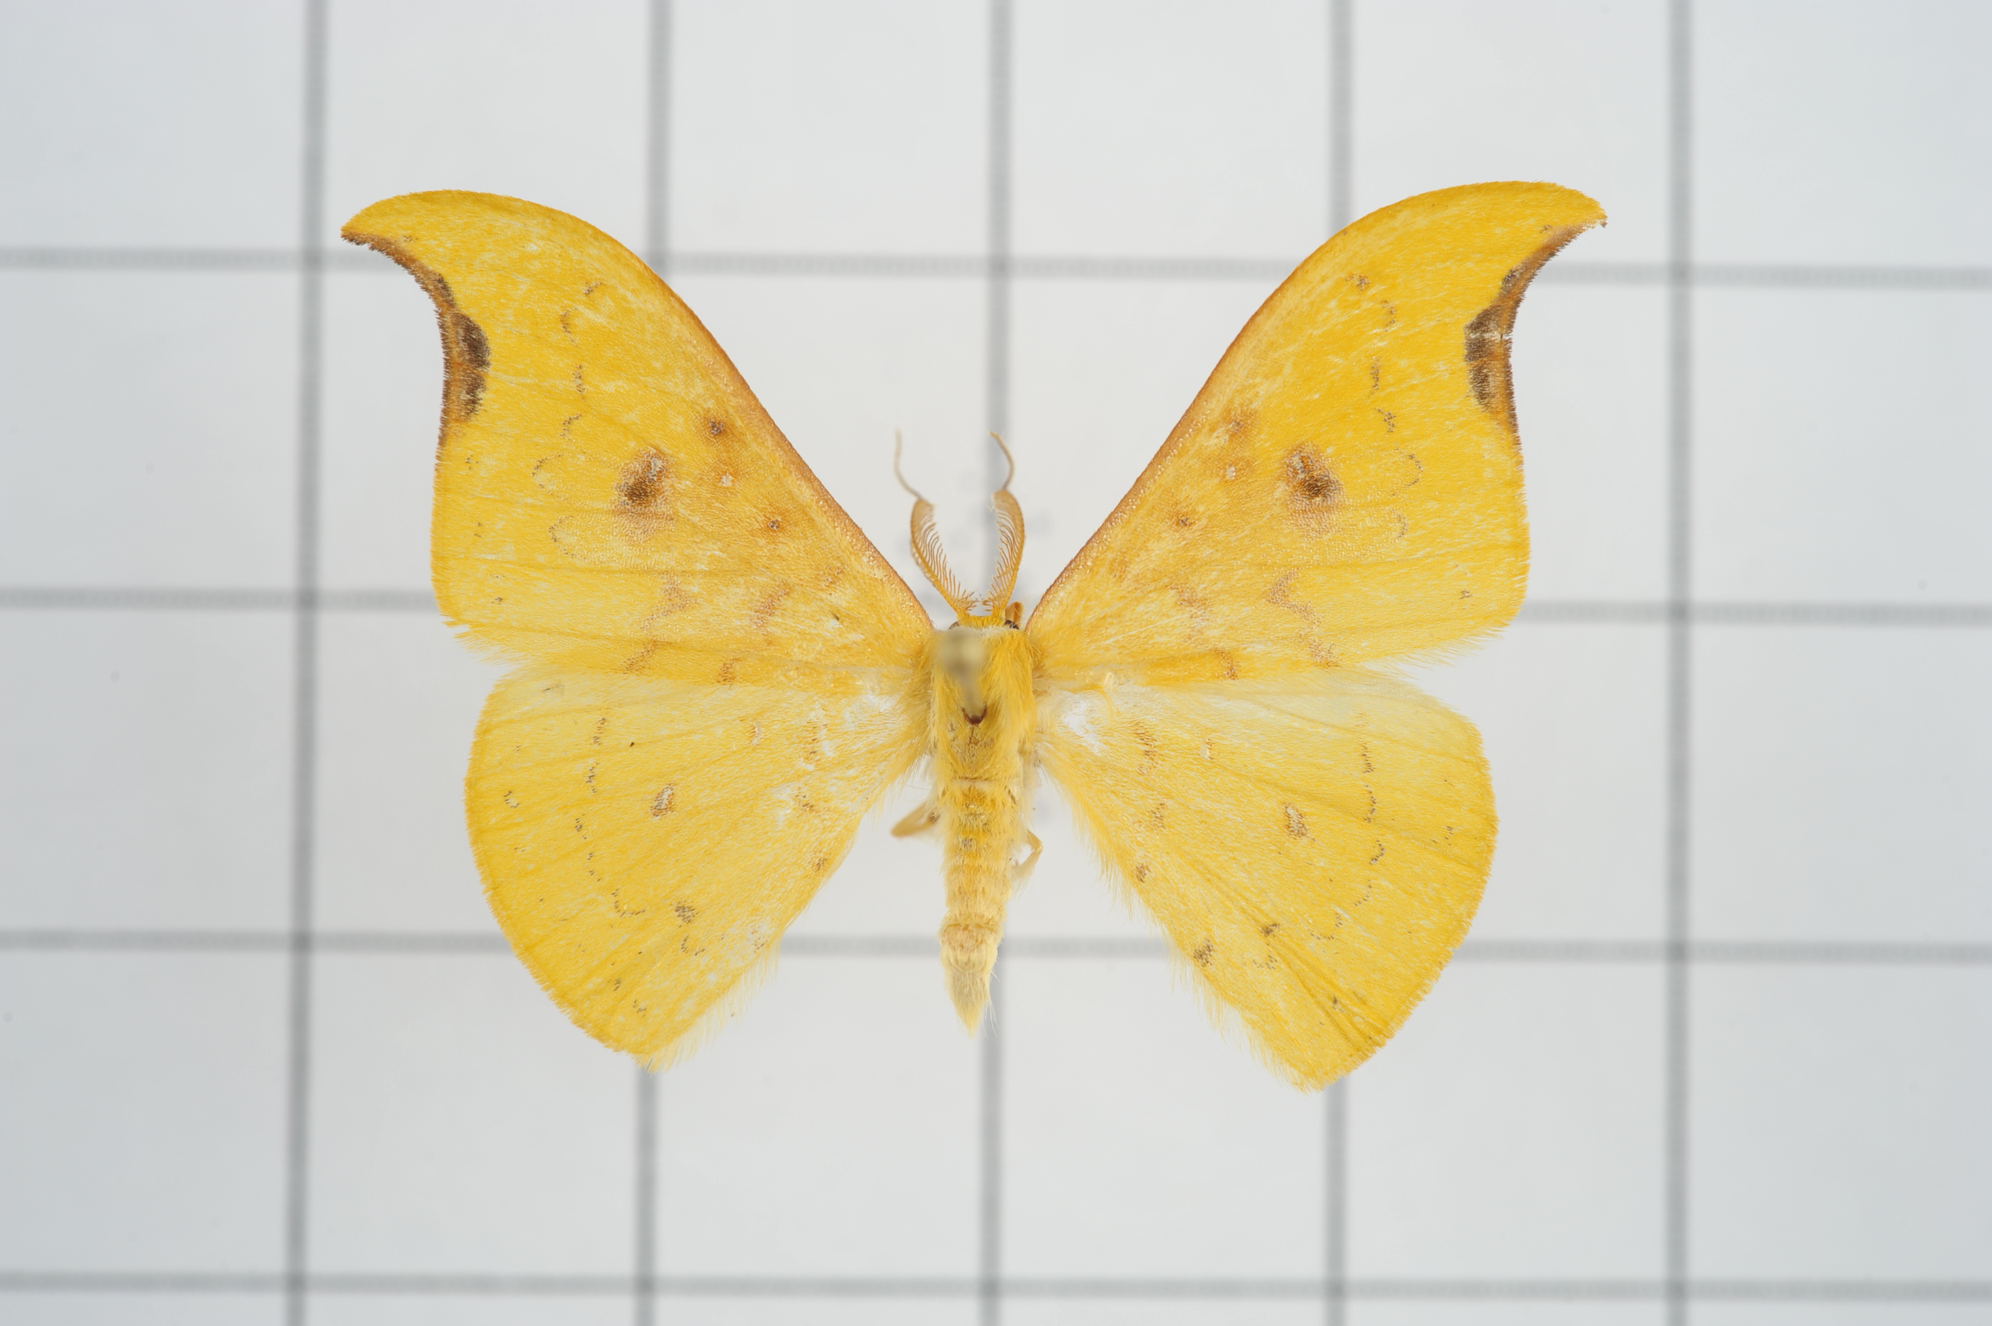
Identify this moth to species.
Tridrepana arikana arikana
